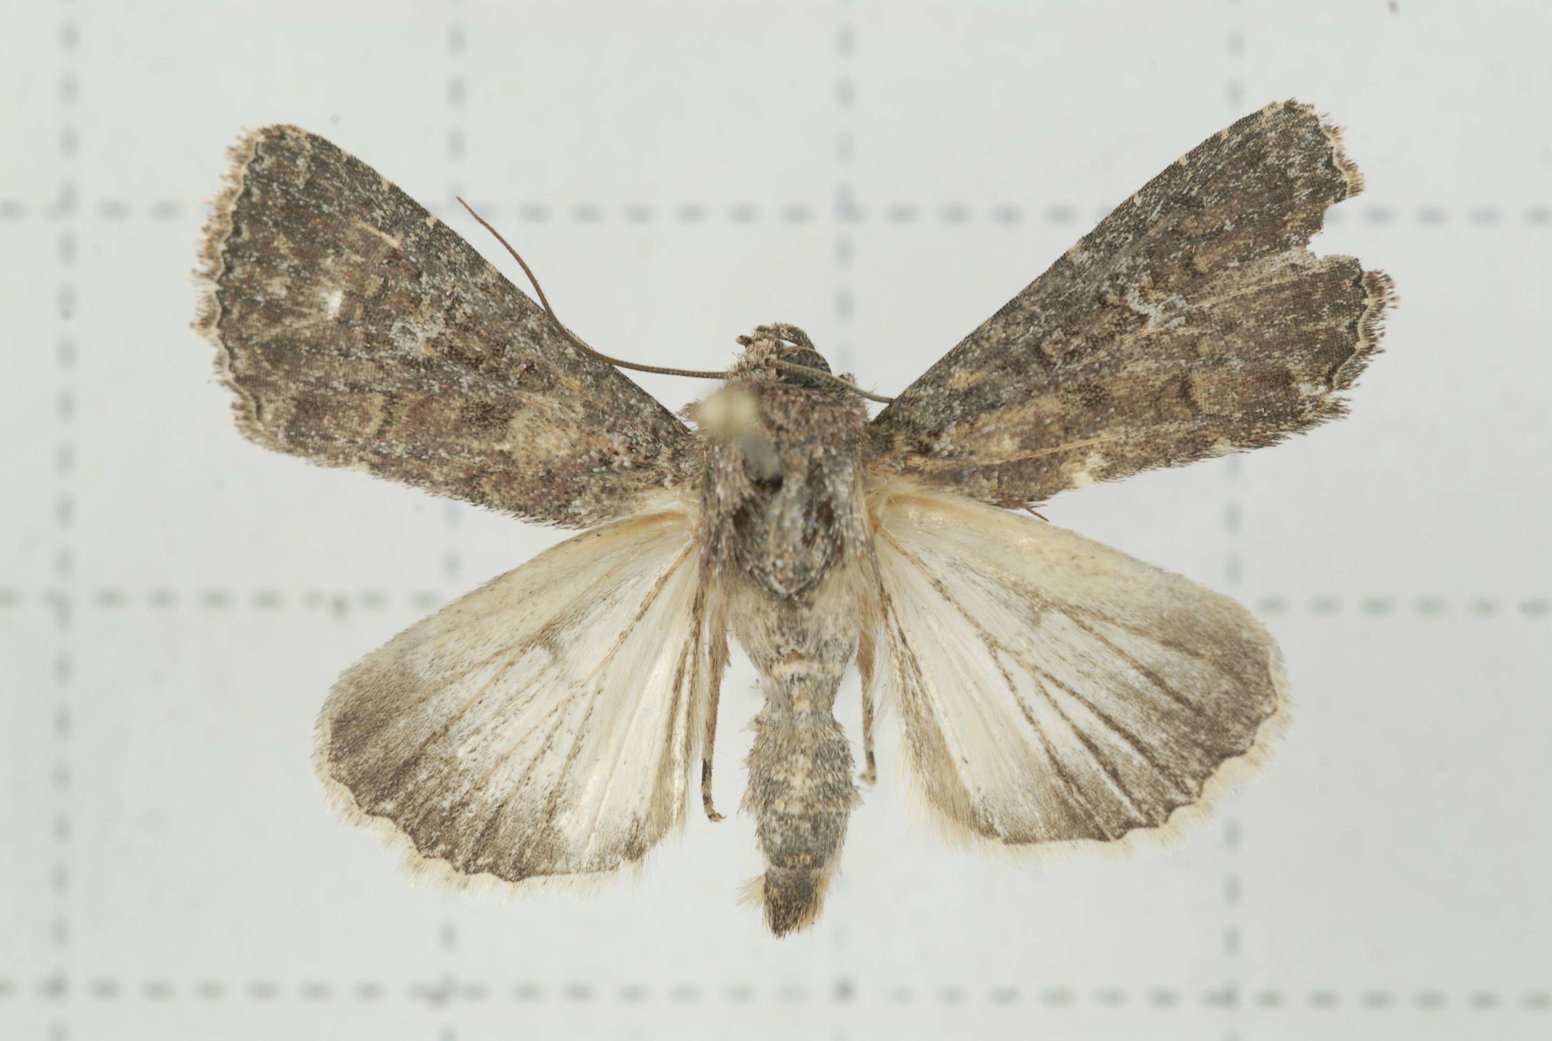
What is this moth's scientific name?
Condica illecta
